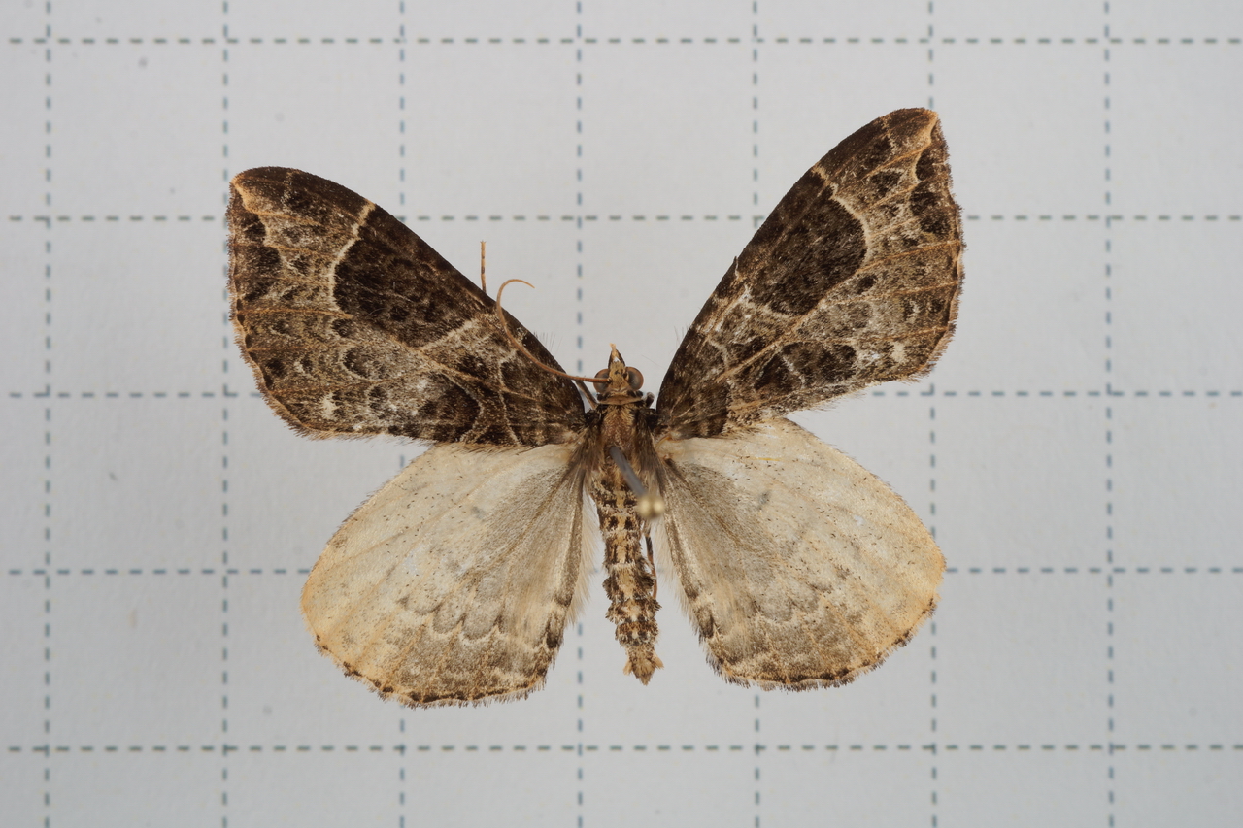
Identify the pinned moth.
Eustroma melancholica interrupta
